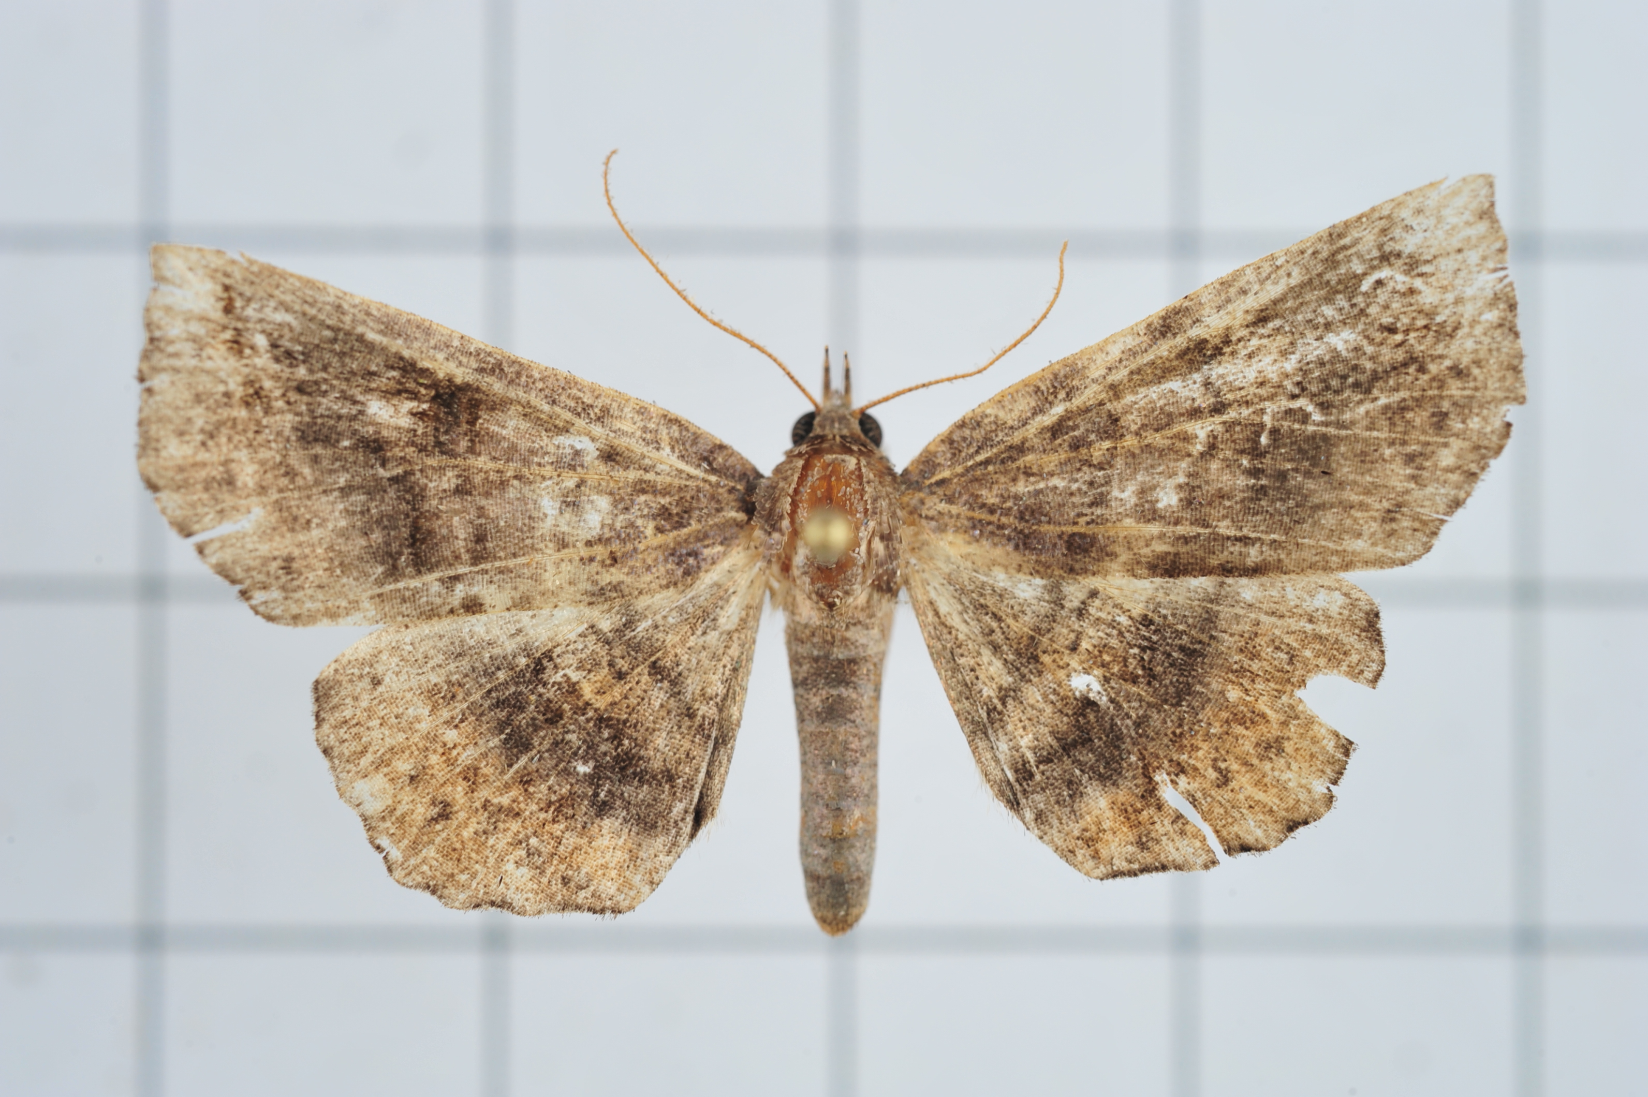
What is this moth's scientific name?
Pangrapta plumbilineata
